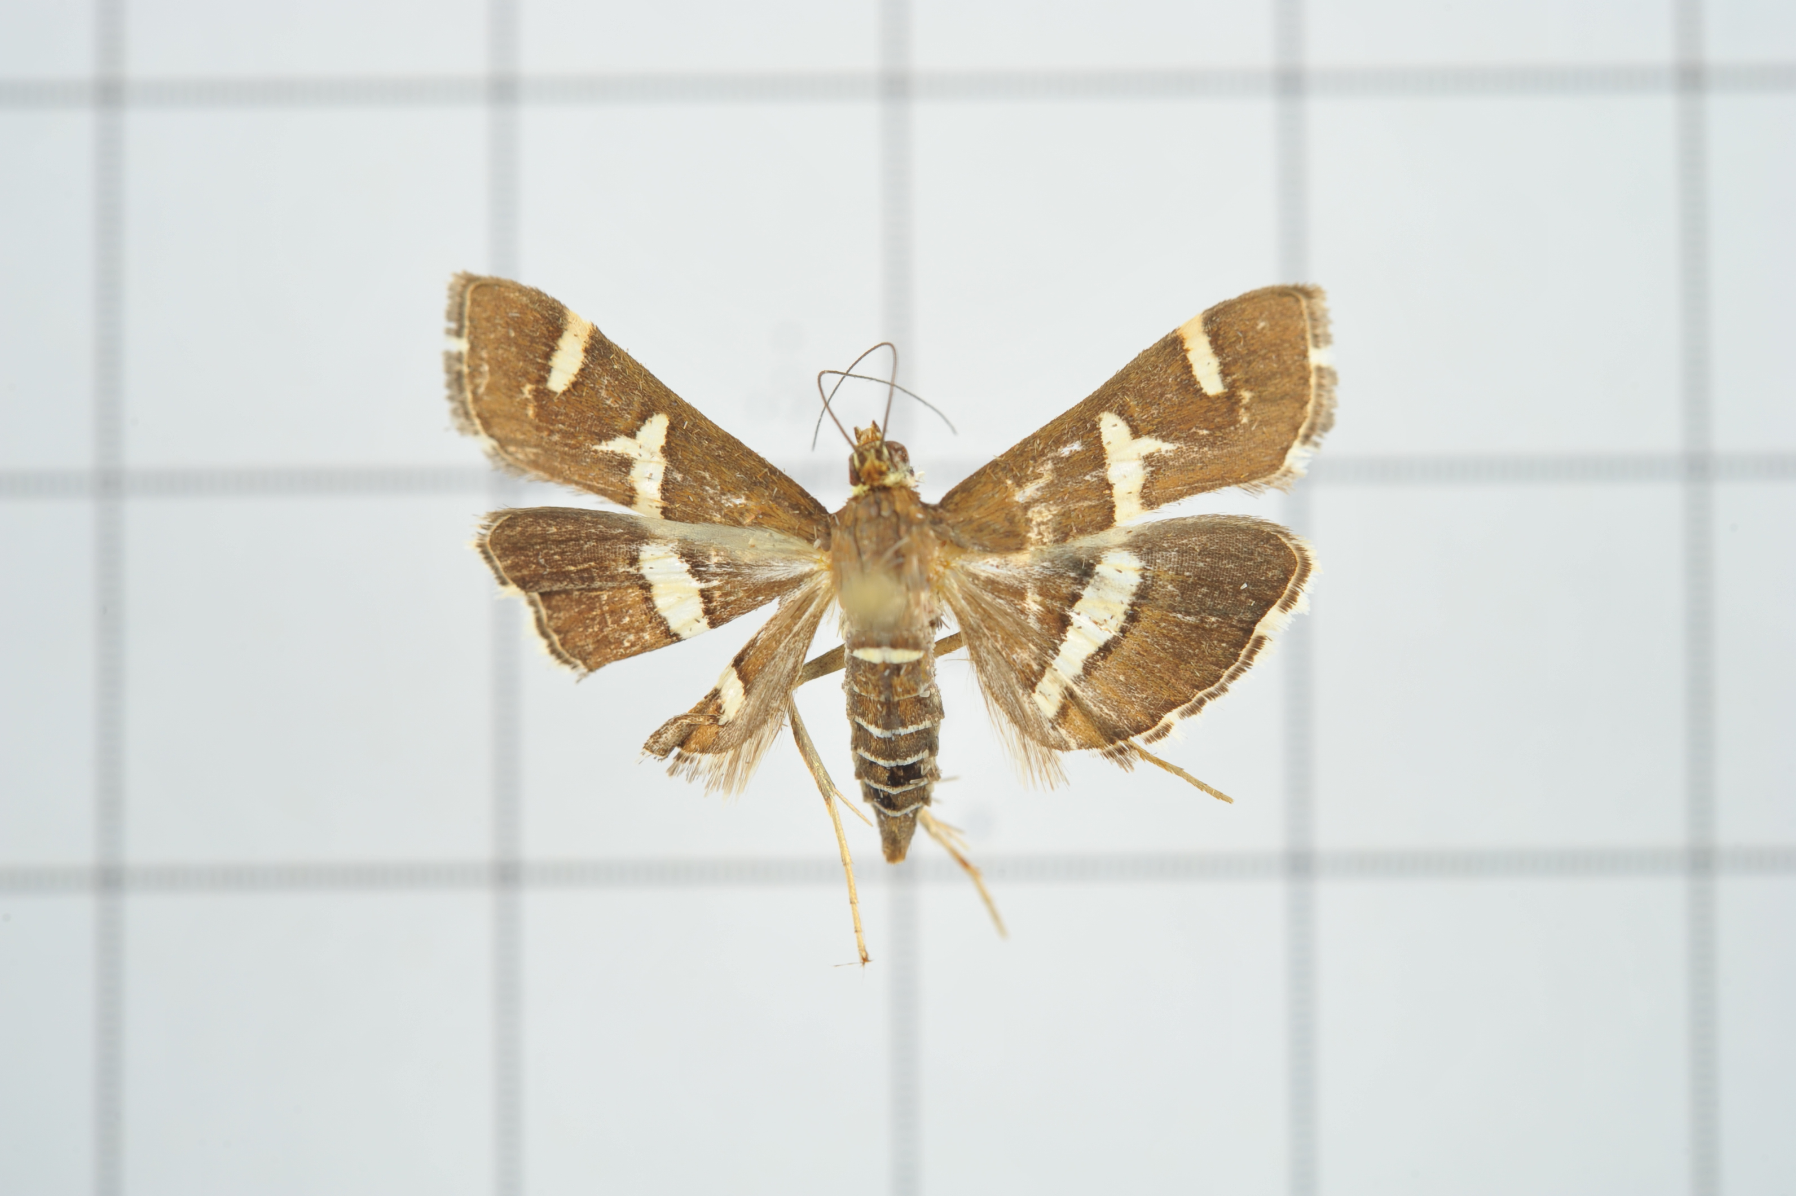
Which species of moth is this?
Spoladea recurvalis
